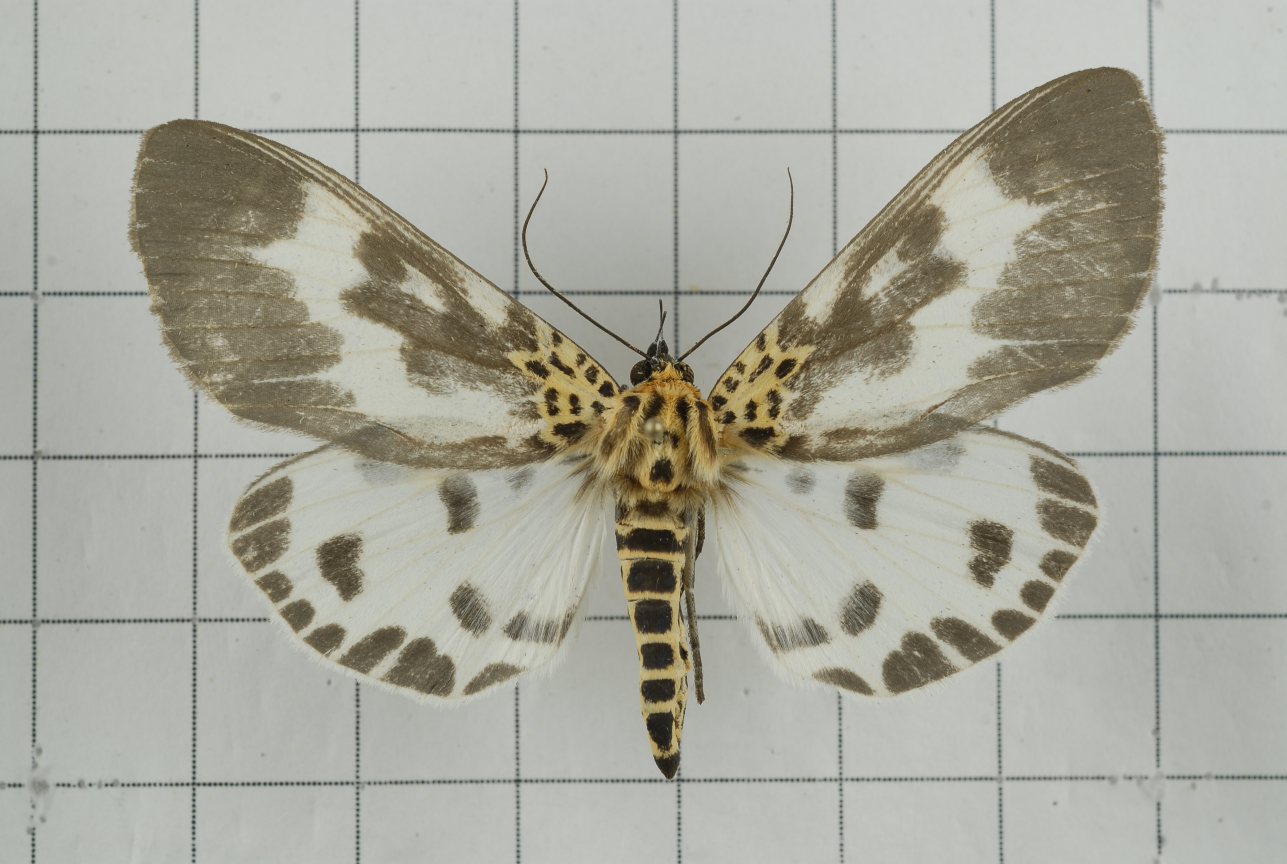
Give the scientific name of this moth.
Asota tortuosa
